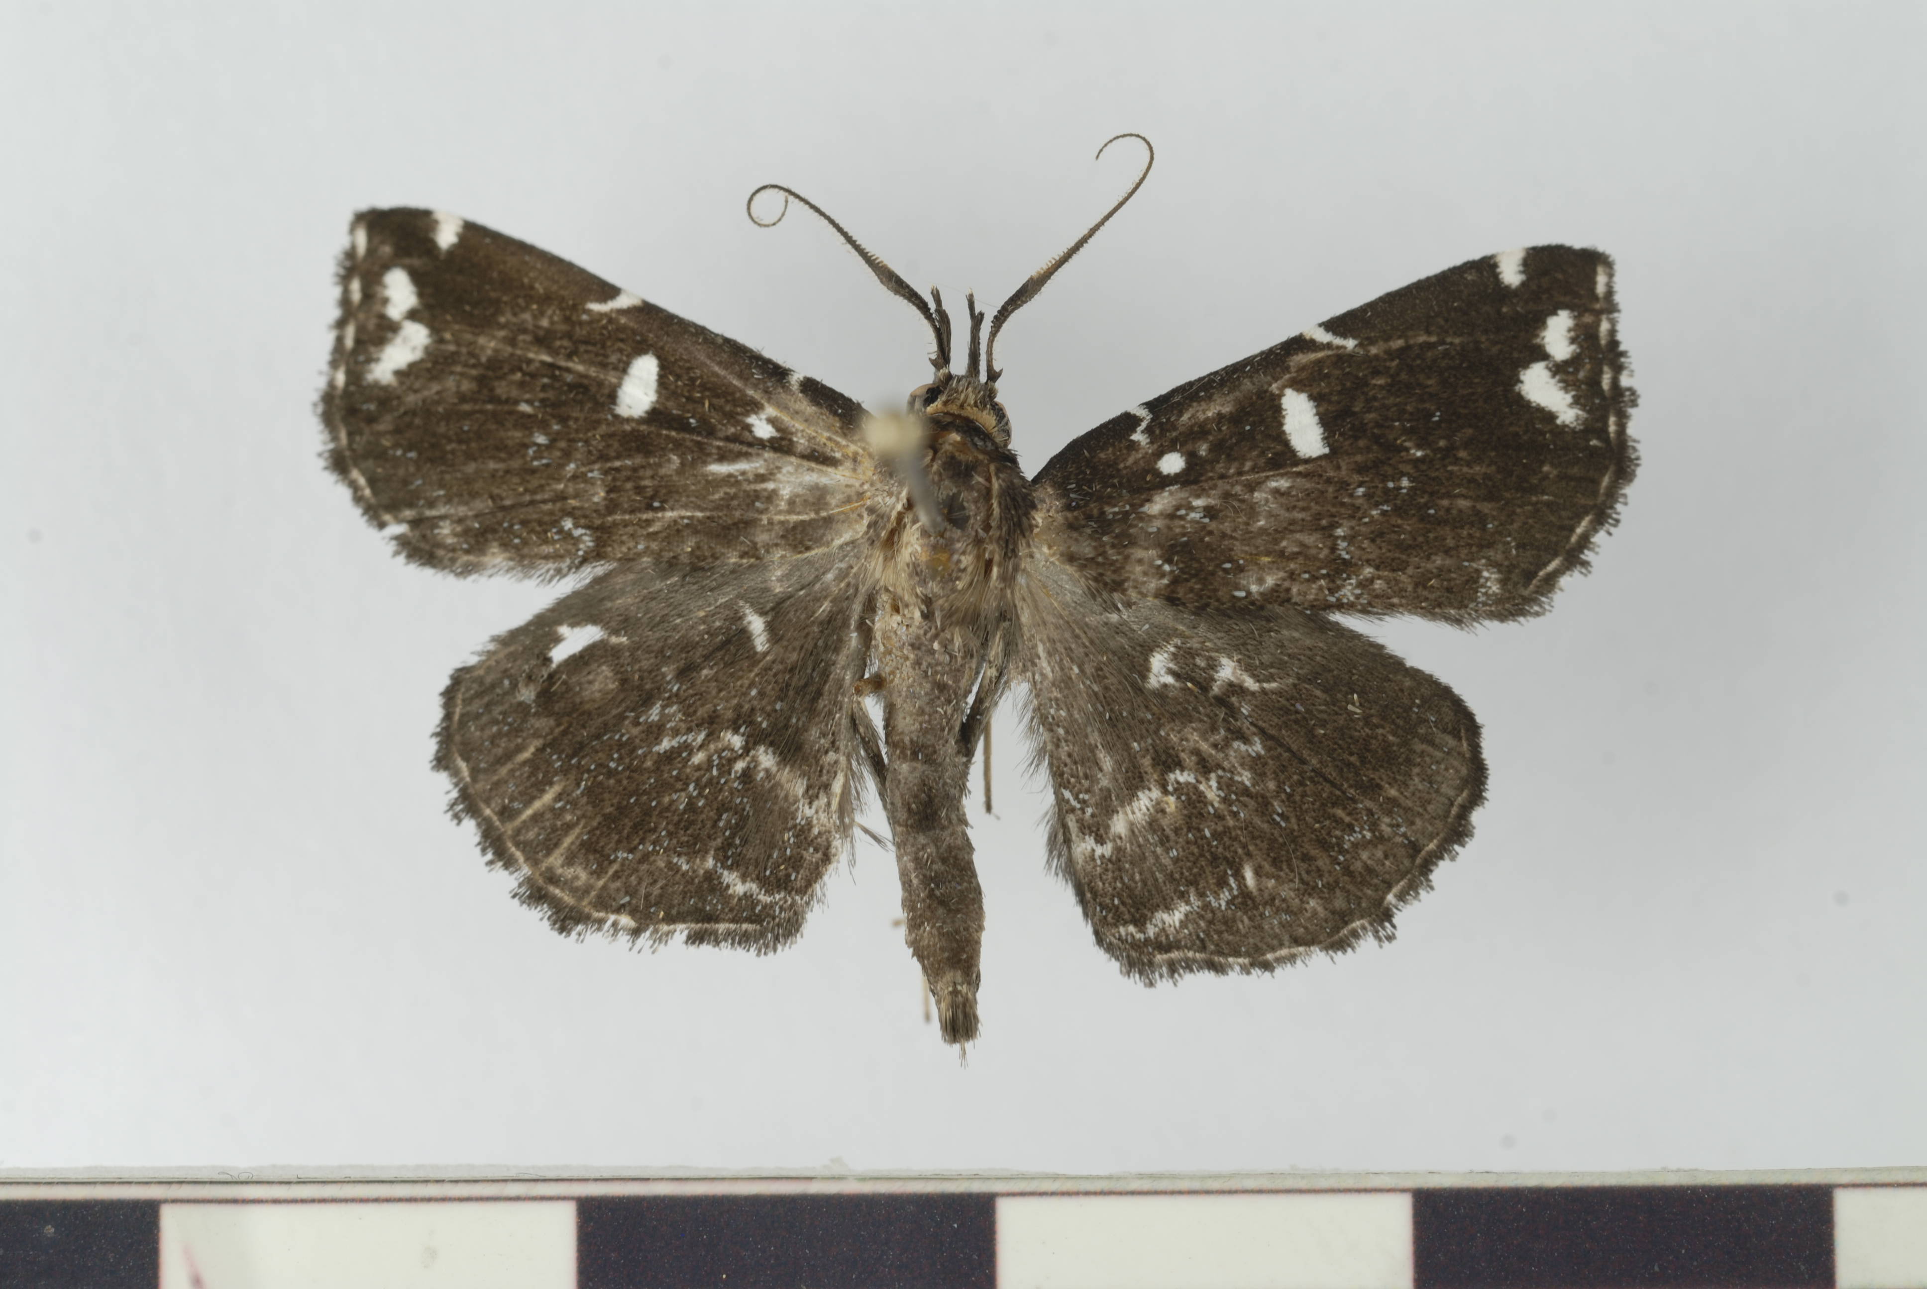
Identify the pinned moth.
Adrapsa simplex
